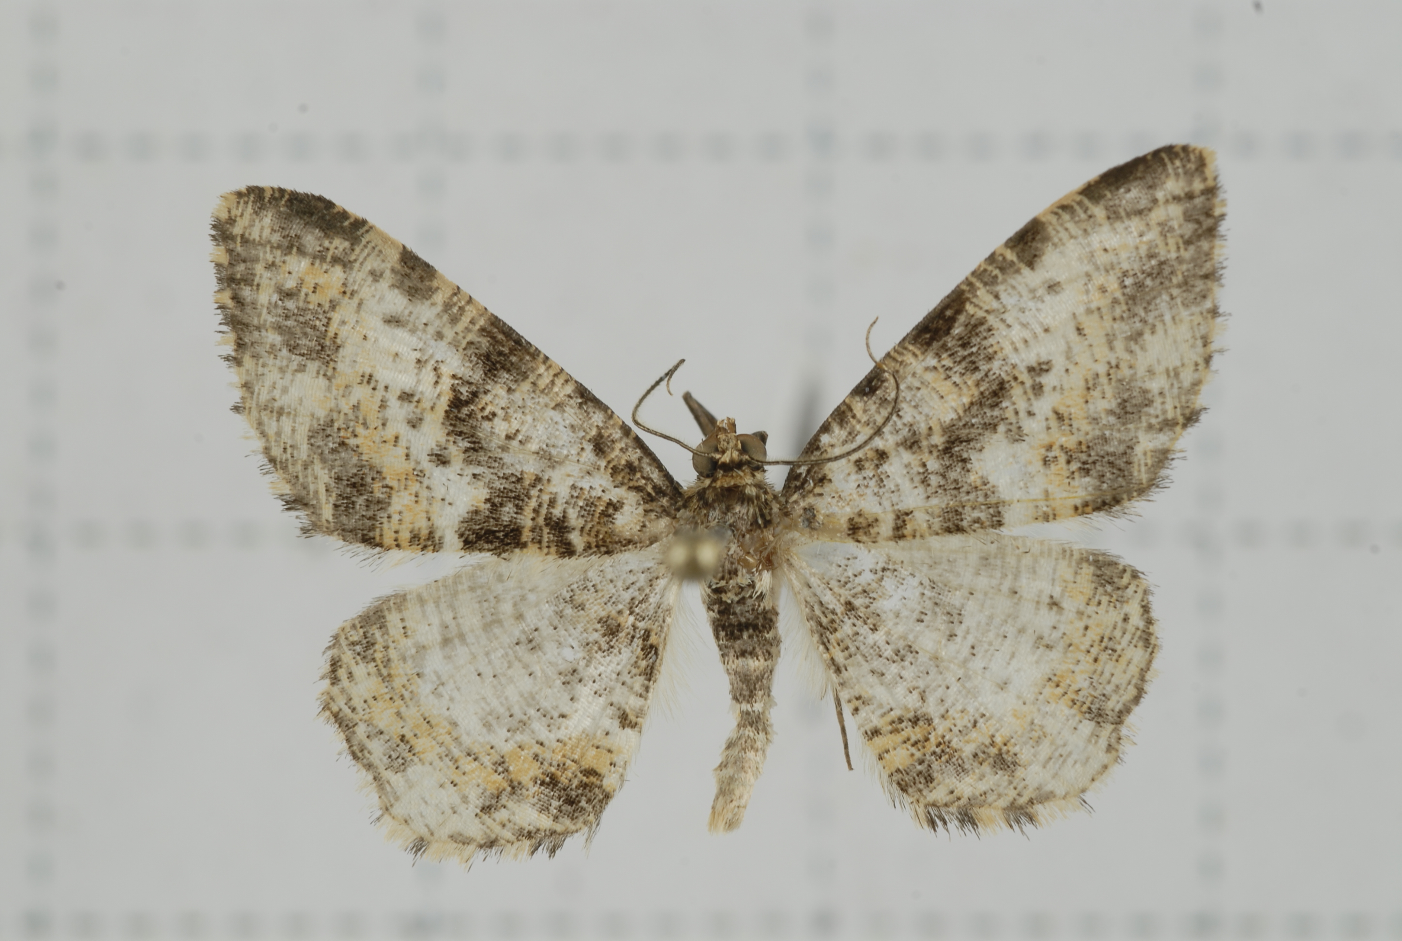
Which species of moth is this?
Monocerotesa unifasciata
